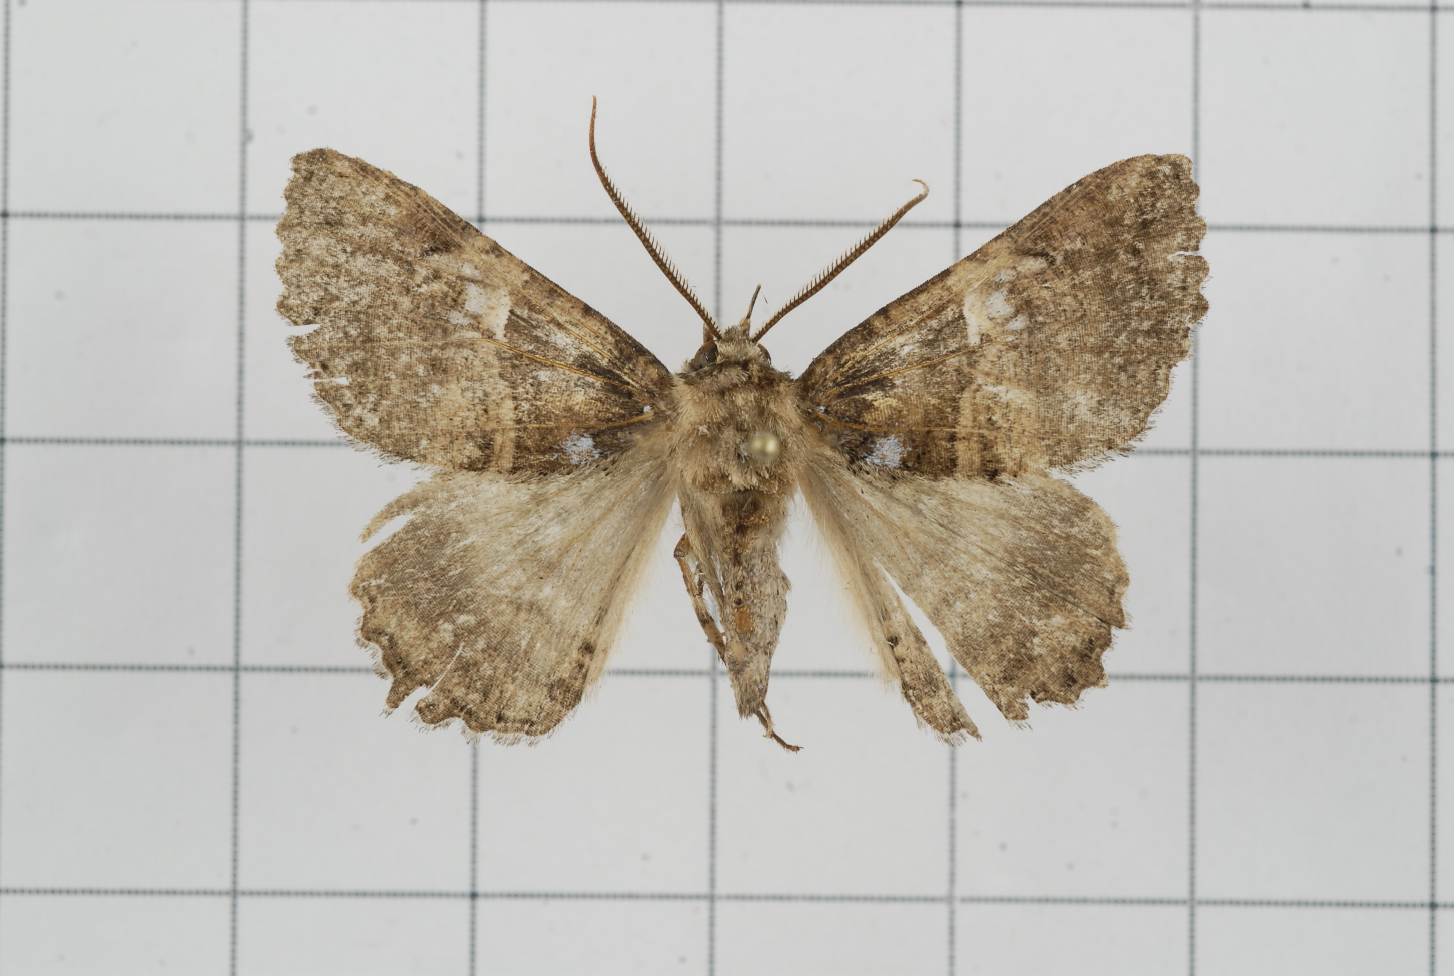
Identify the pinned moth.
Daddala lucilla
